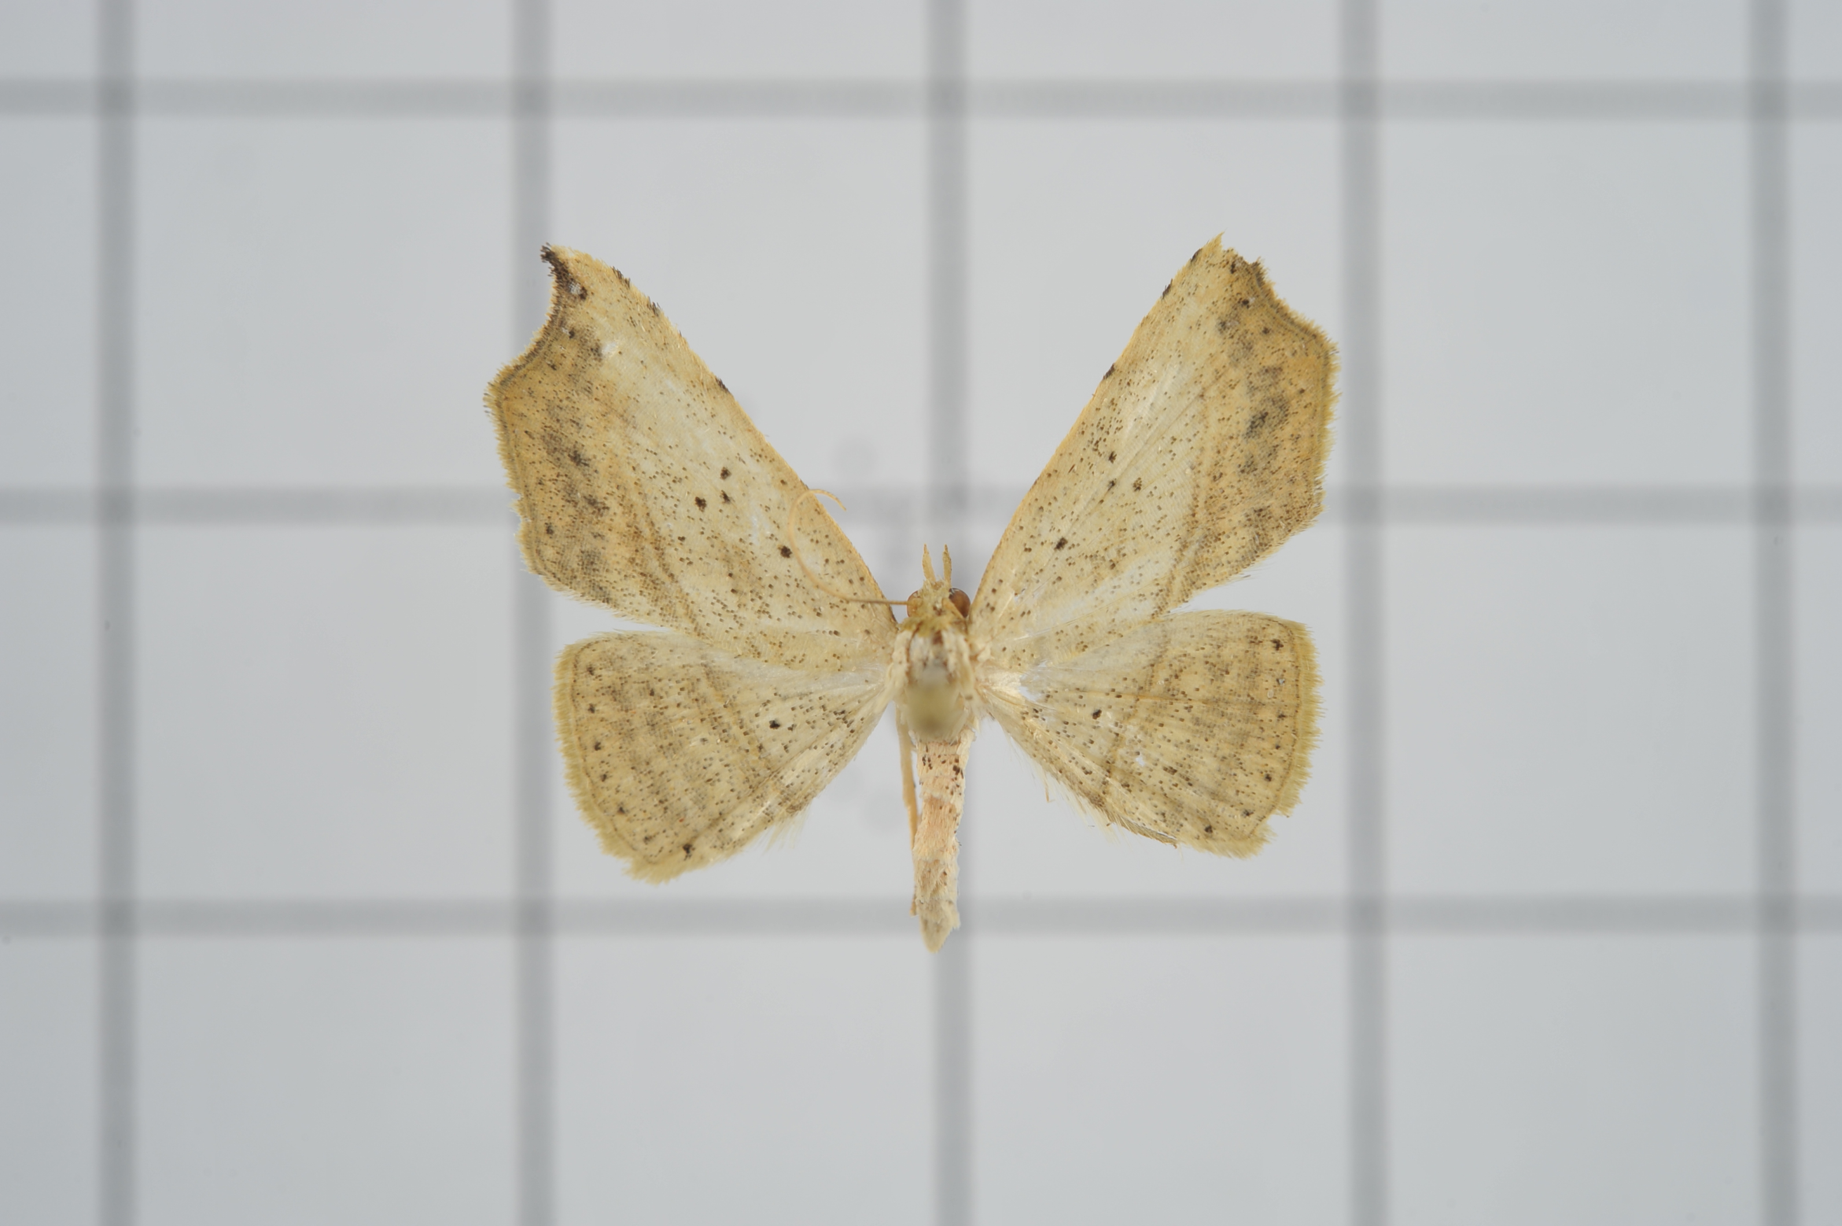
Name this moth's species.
Corgatha atrifalcis
